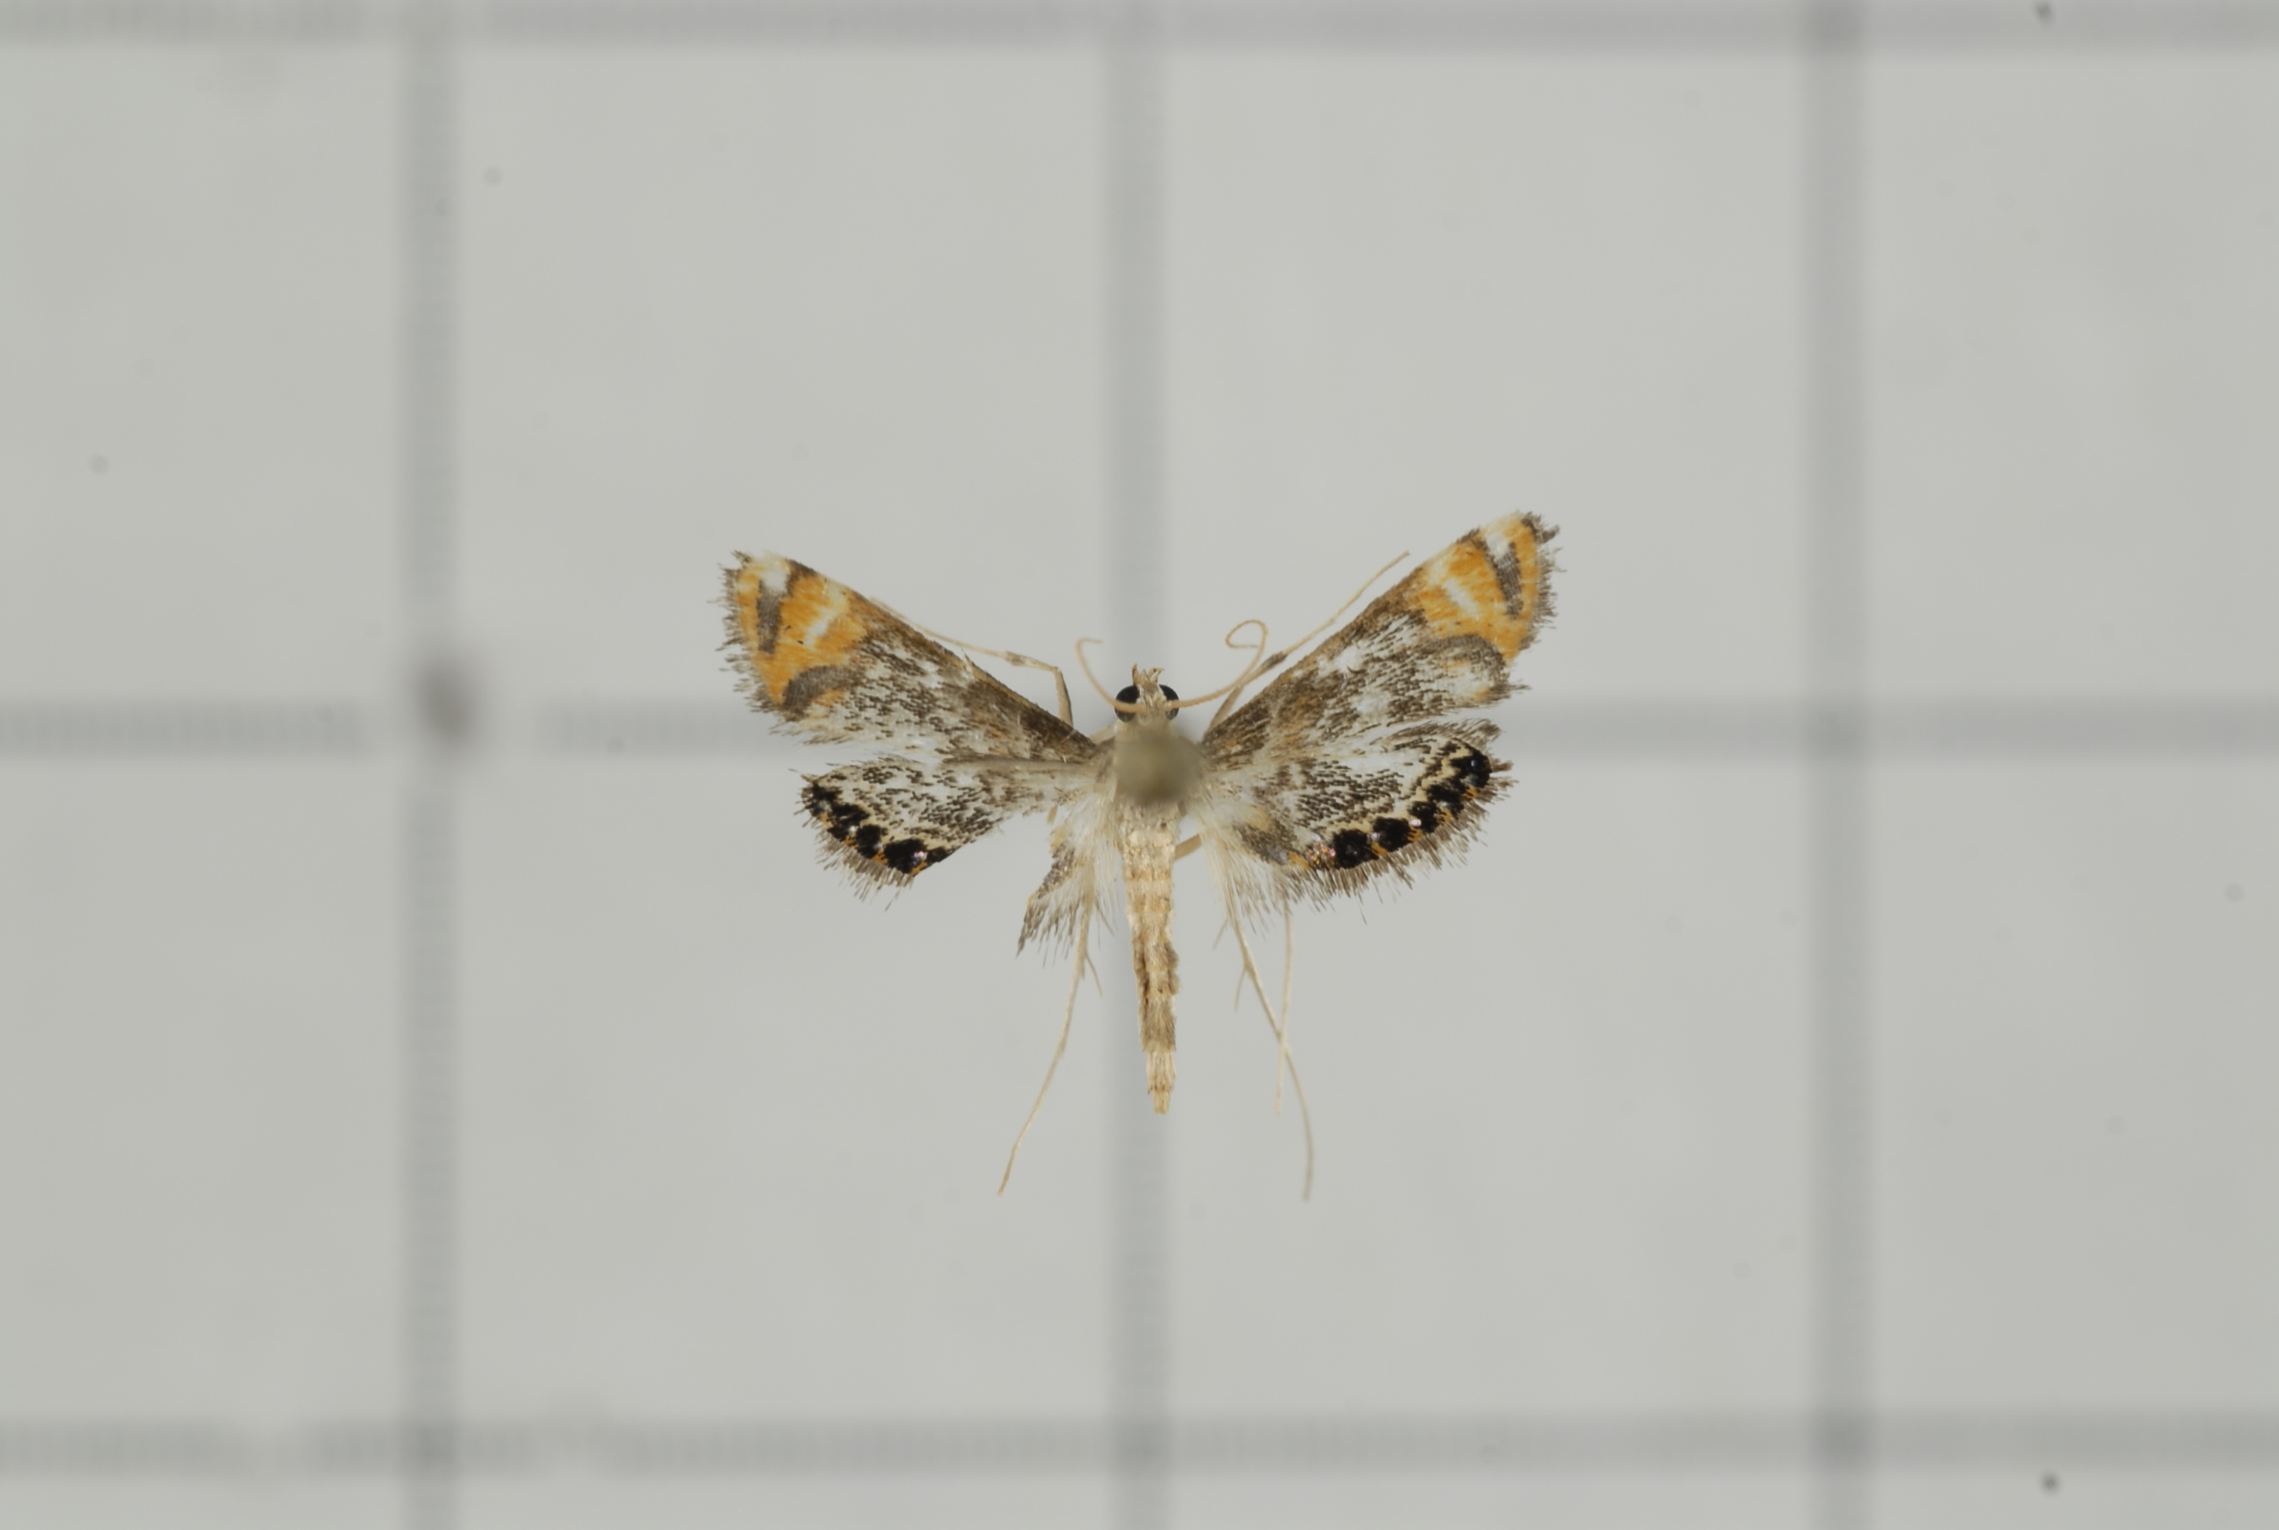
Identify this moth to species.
Nymphicula yoshiyasui
